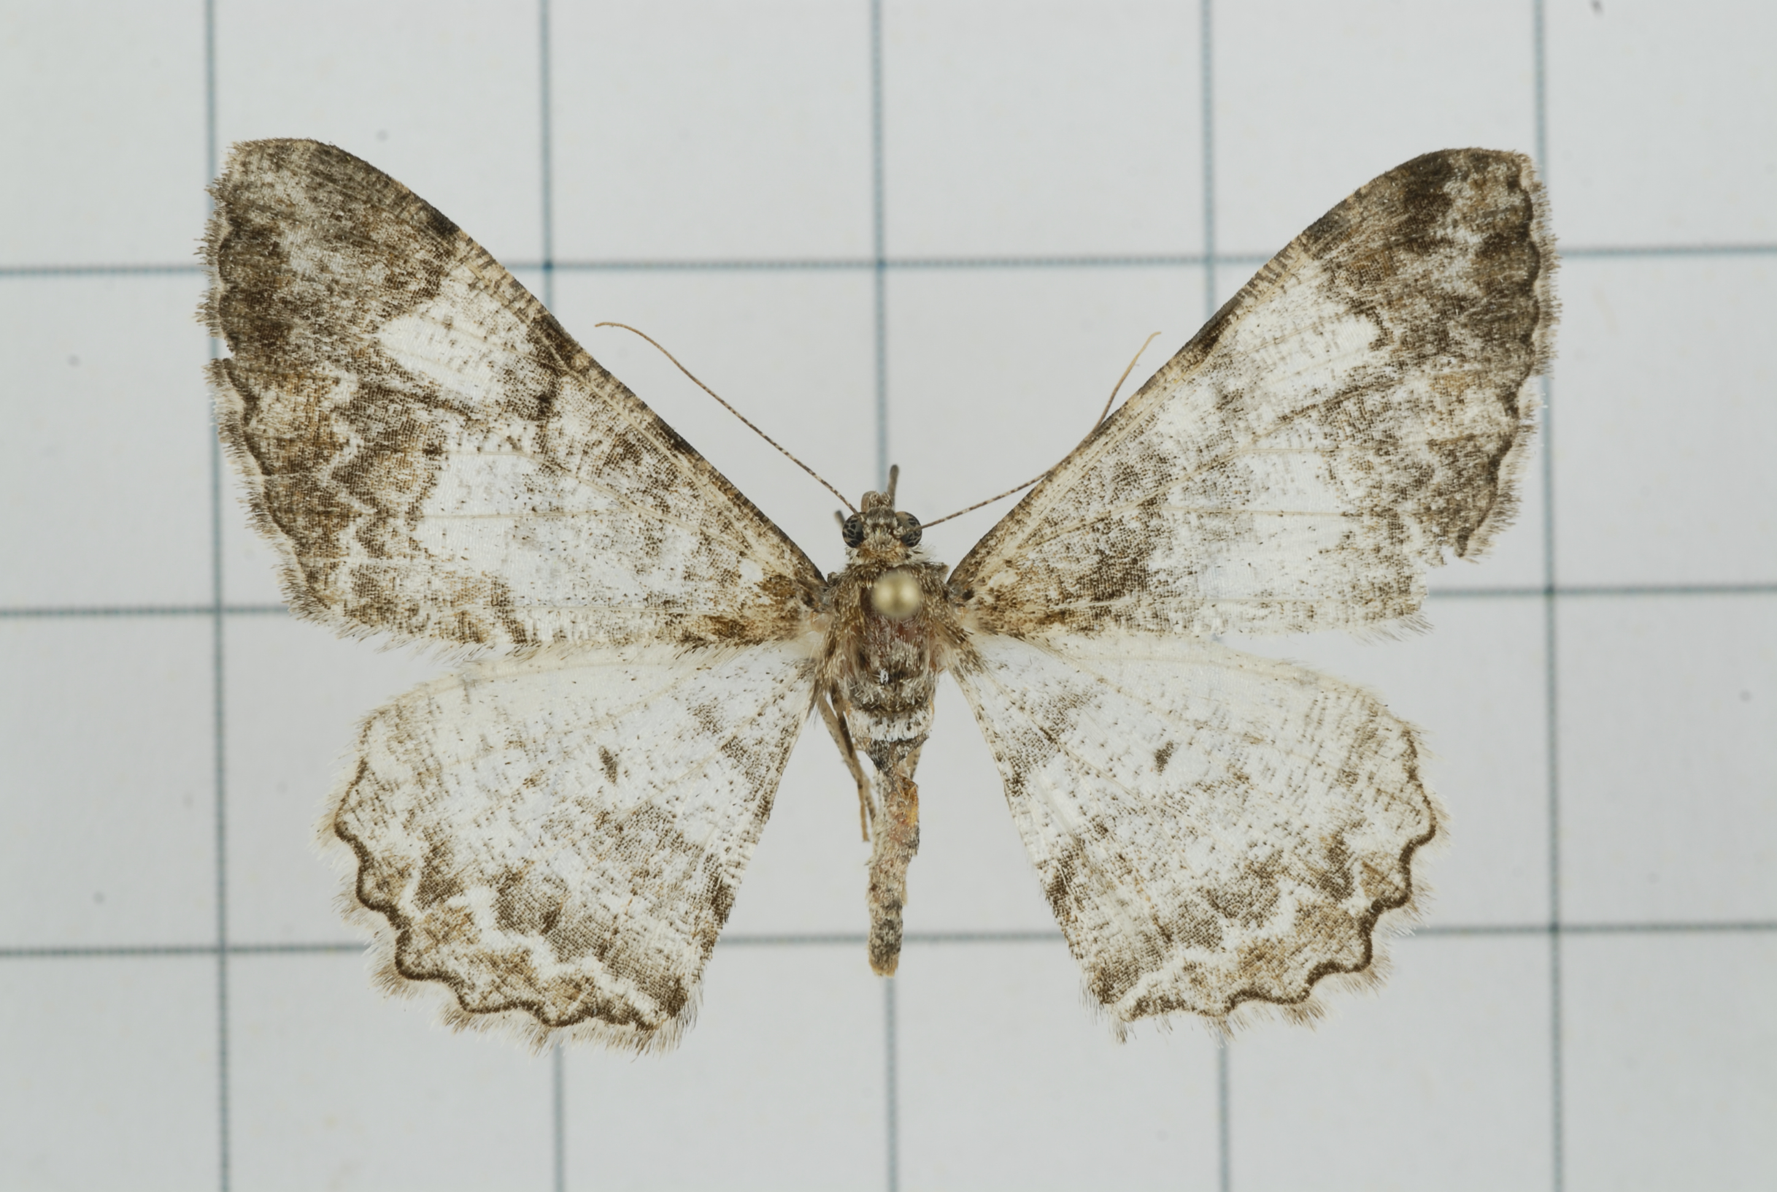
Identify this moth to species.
Alcis admissaria undularia
